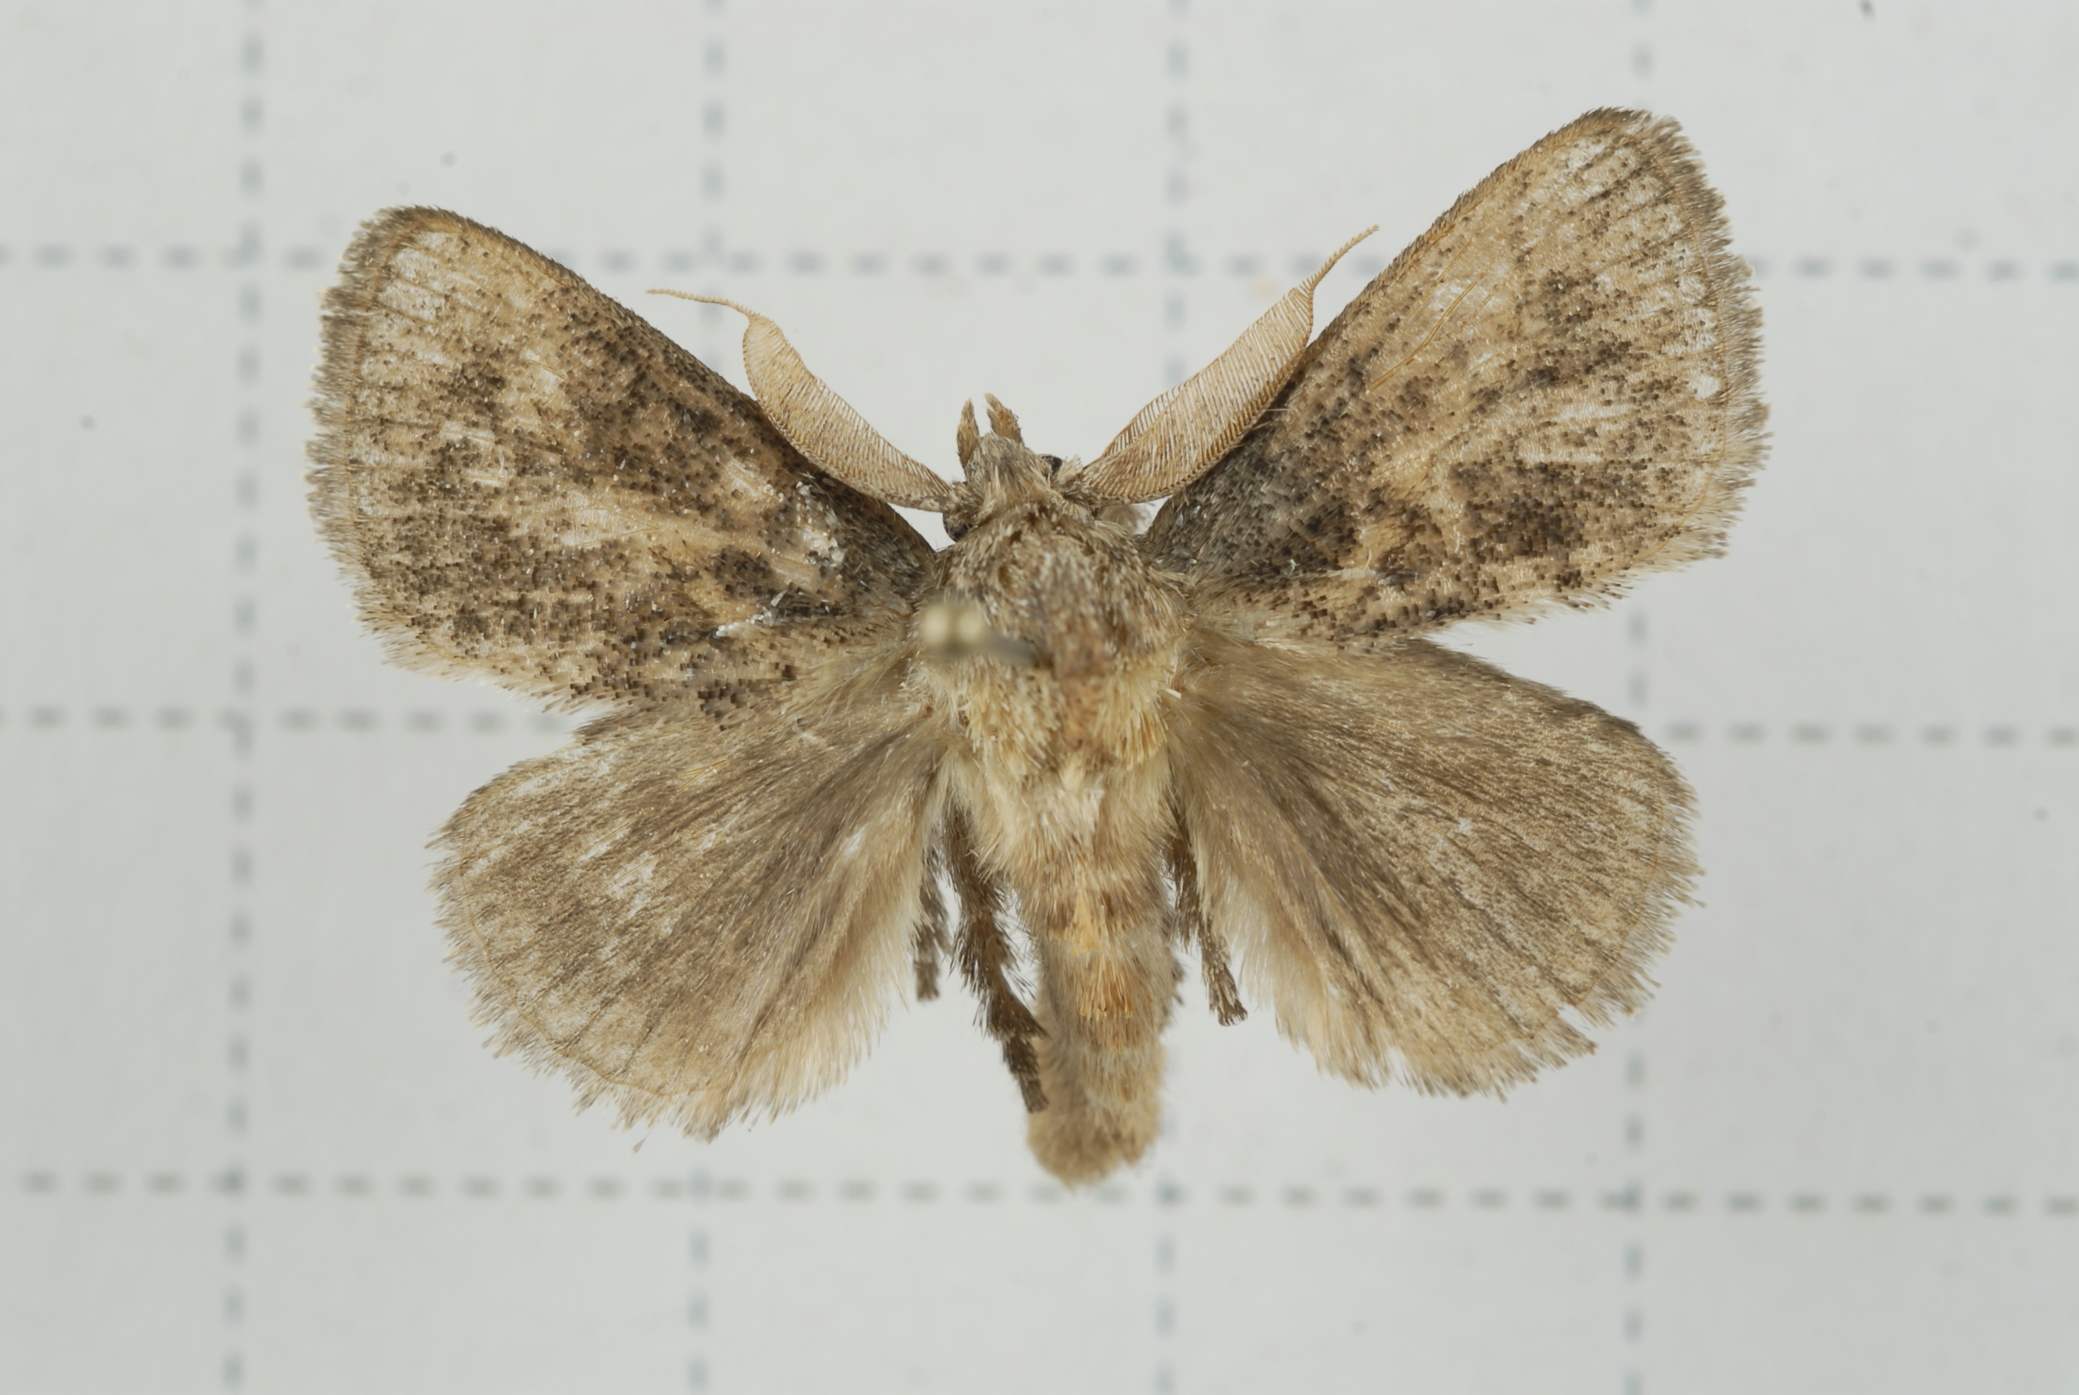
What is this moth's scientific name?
Susica sinensis
